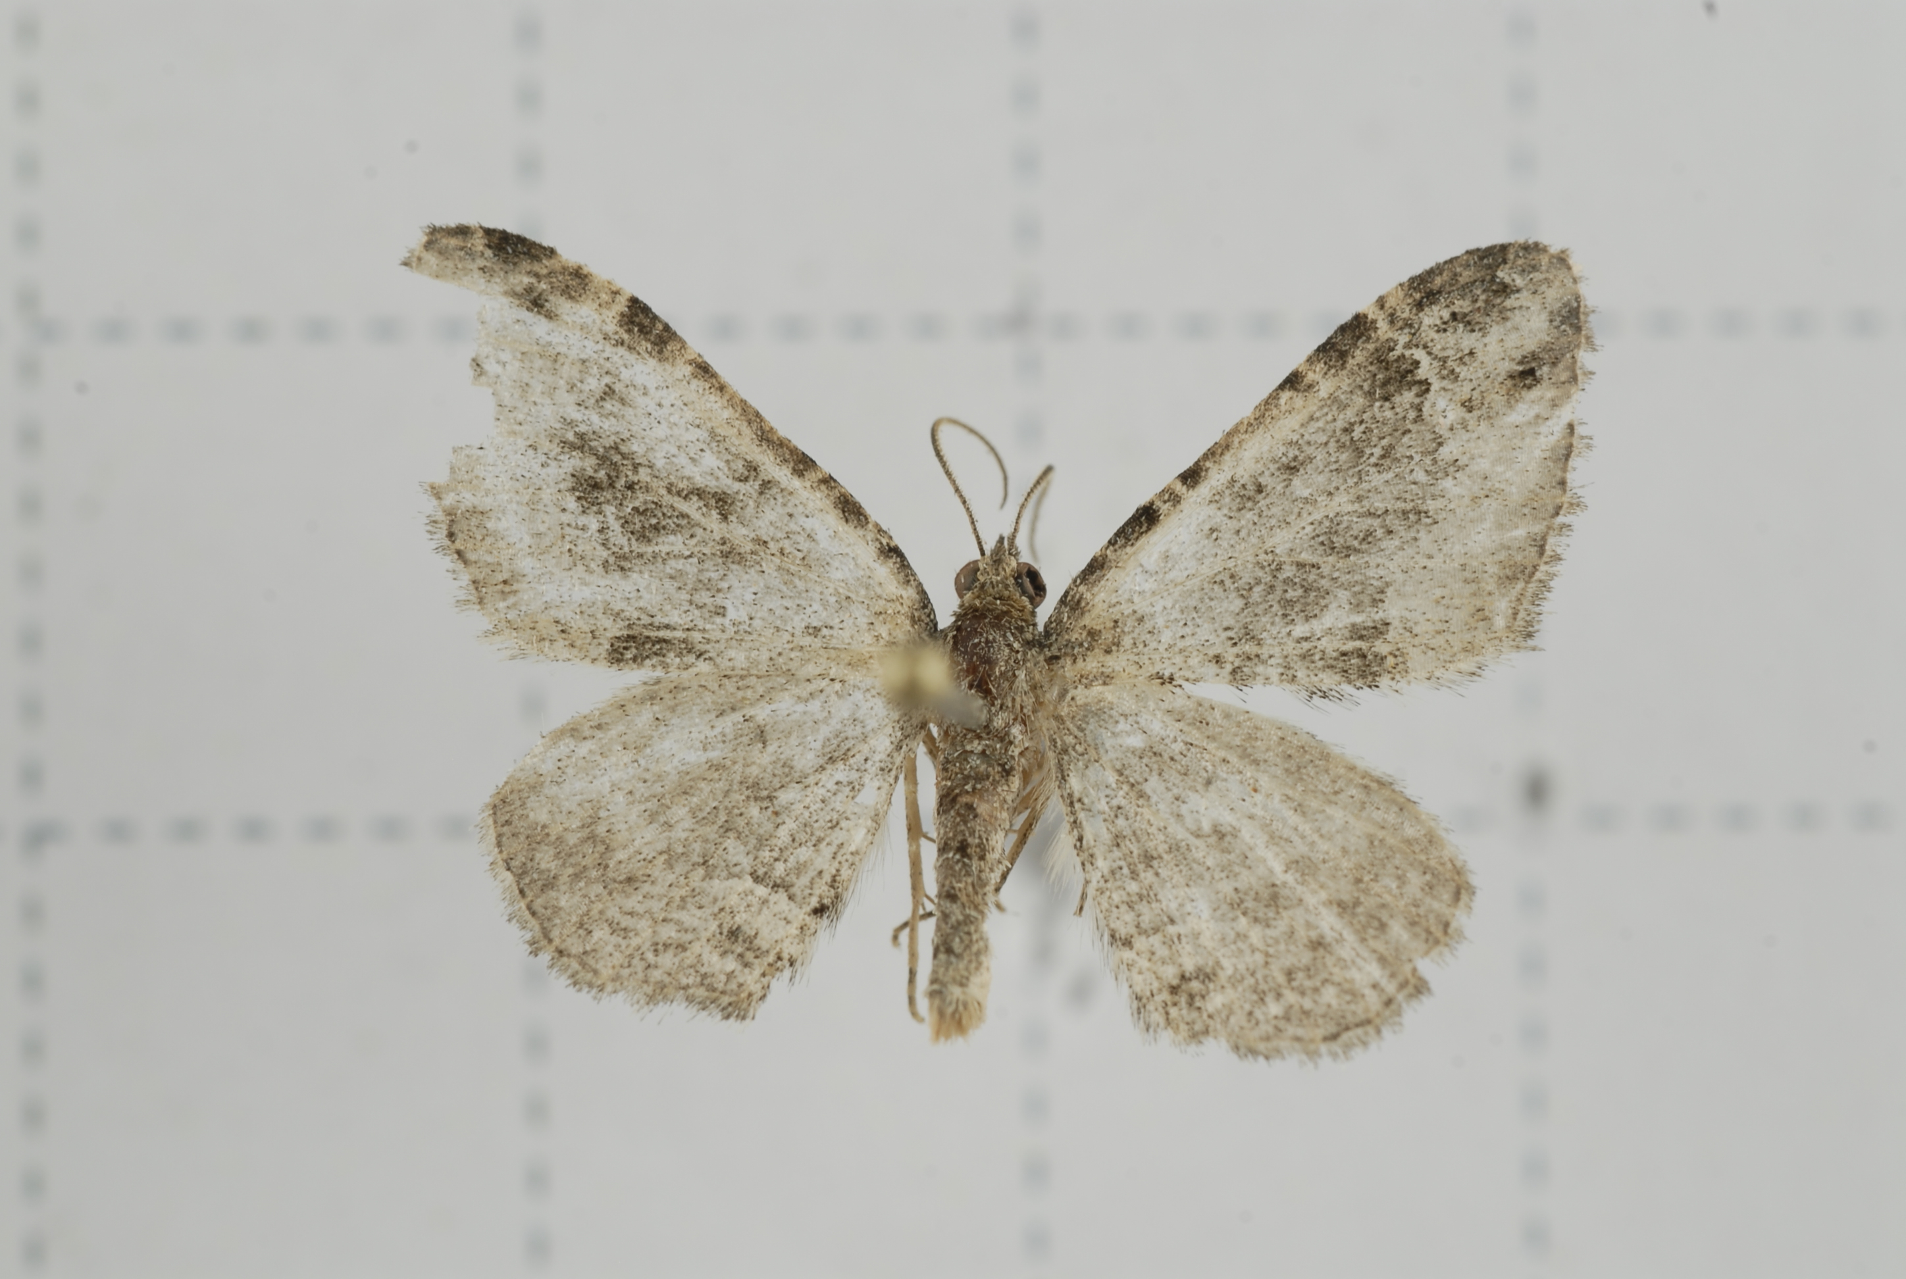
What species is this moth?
Xanthorhoe saturata
